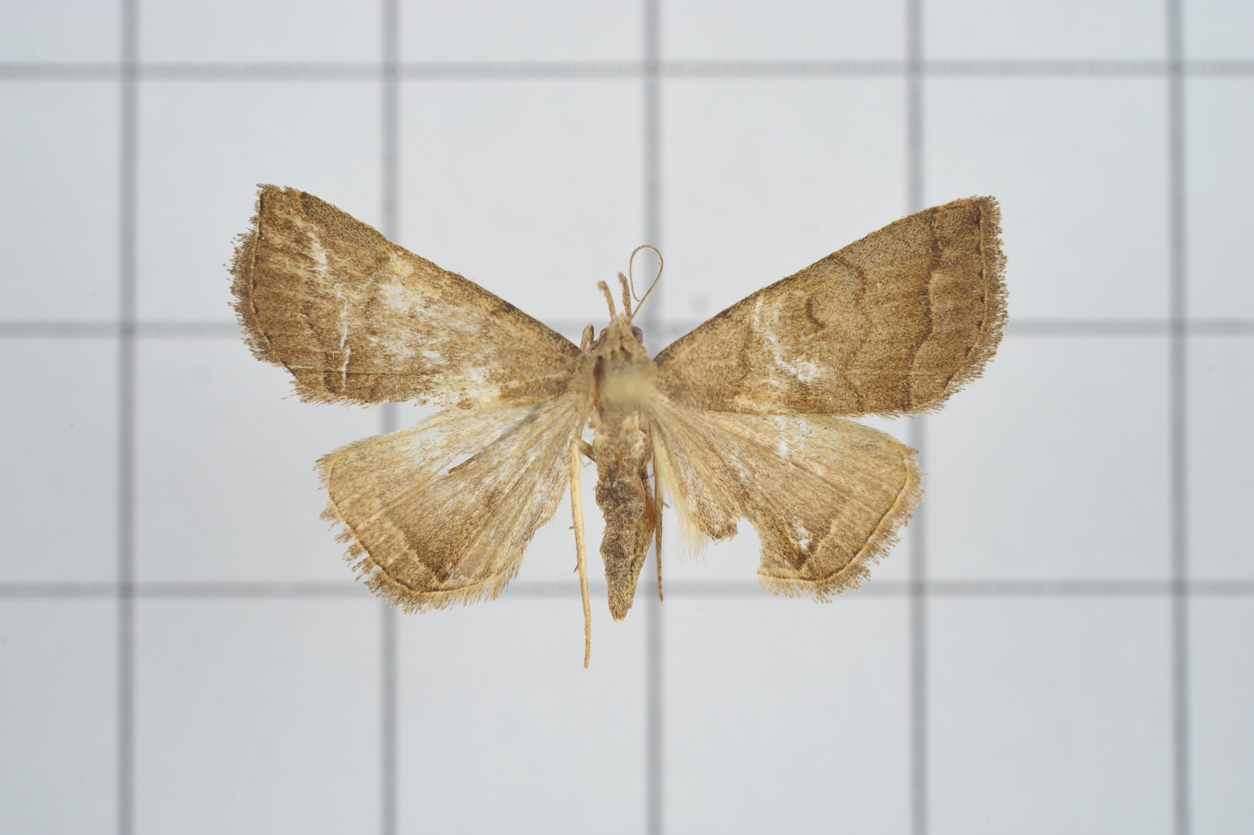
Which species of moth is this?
Herminia undulata
